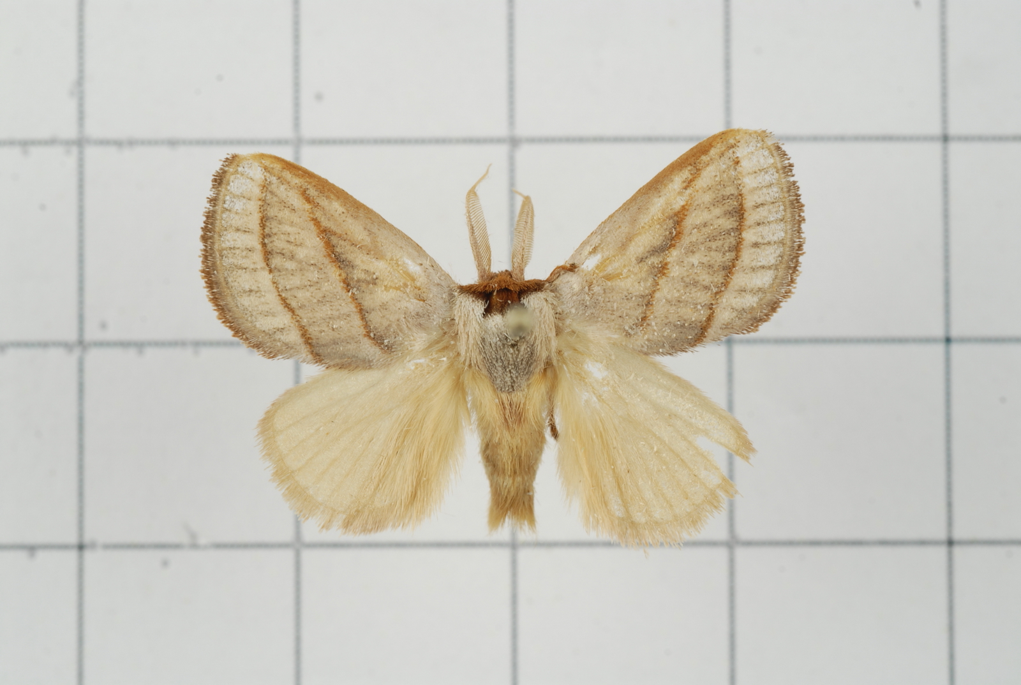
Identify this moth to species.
Cania heppneri
